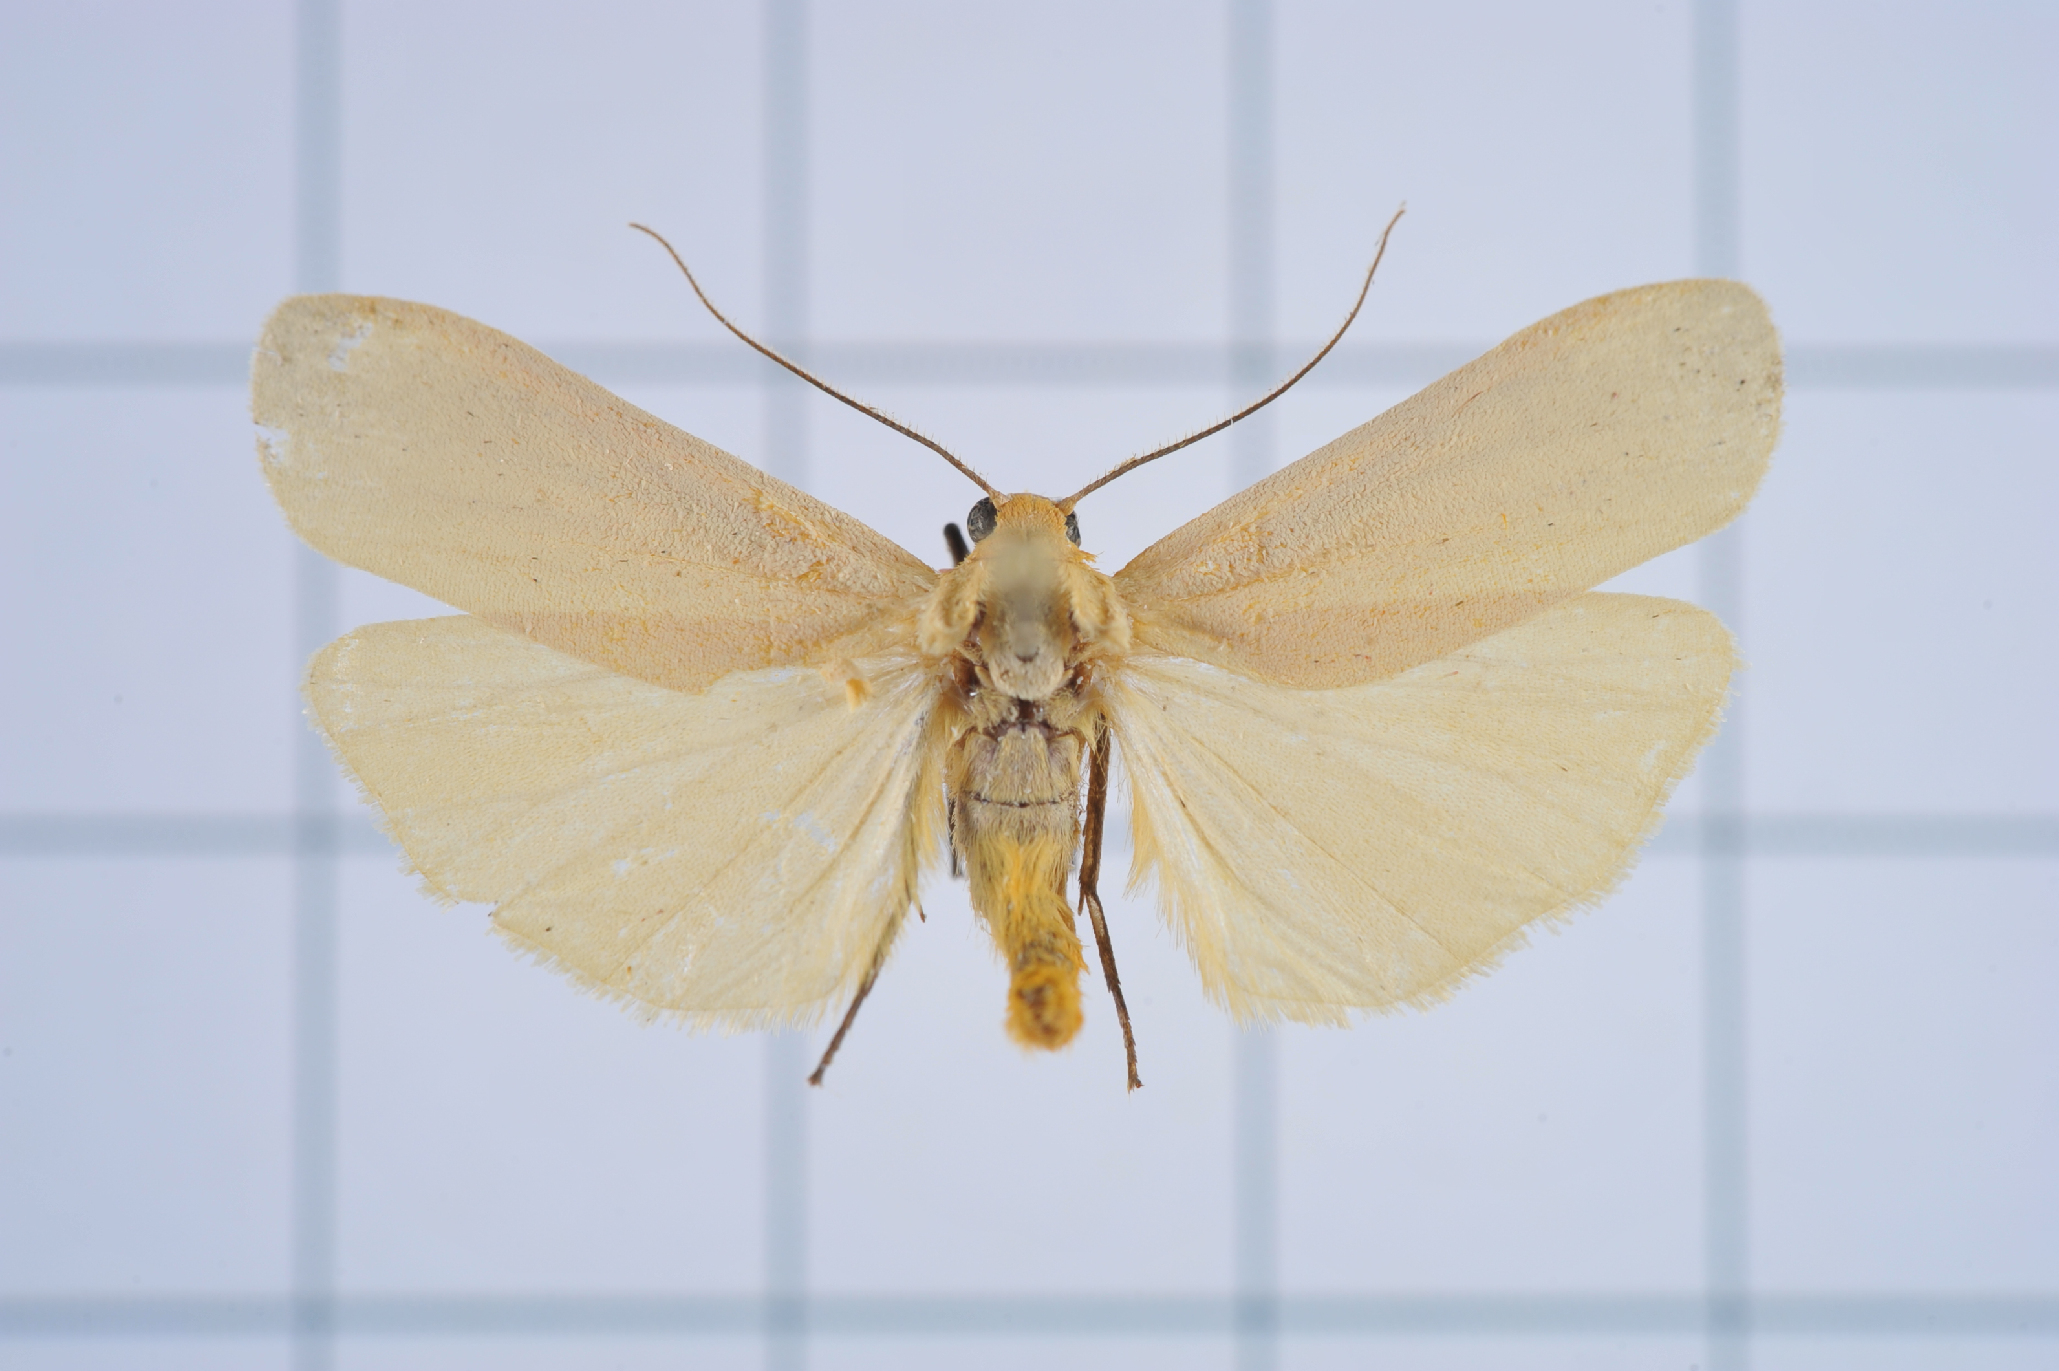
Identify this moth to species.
Eilema ranrunensis
